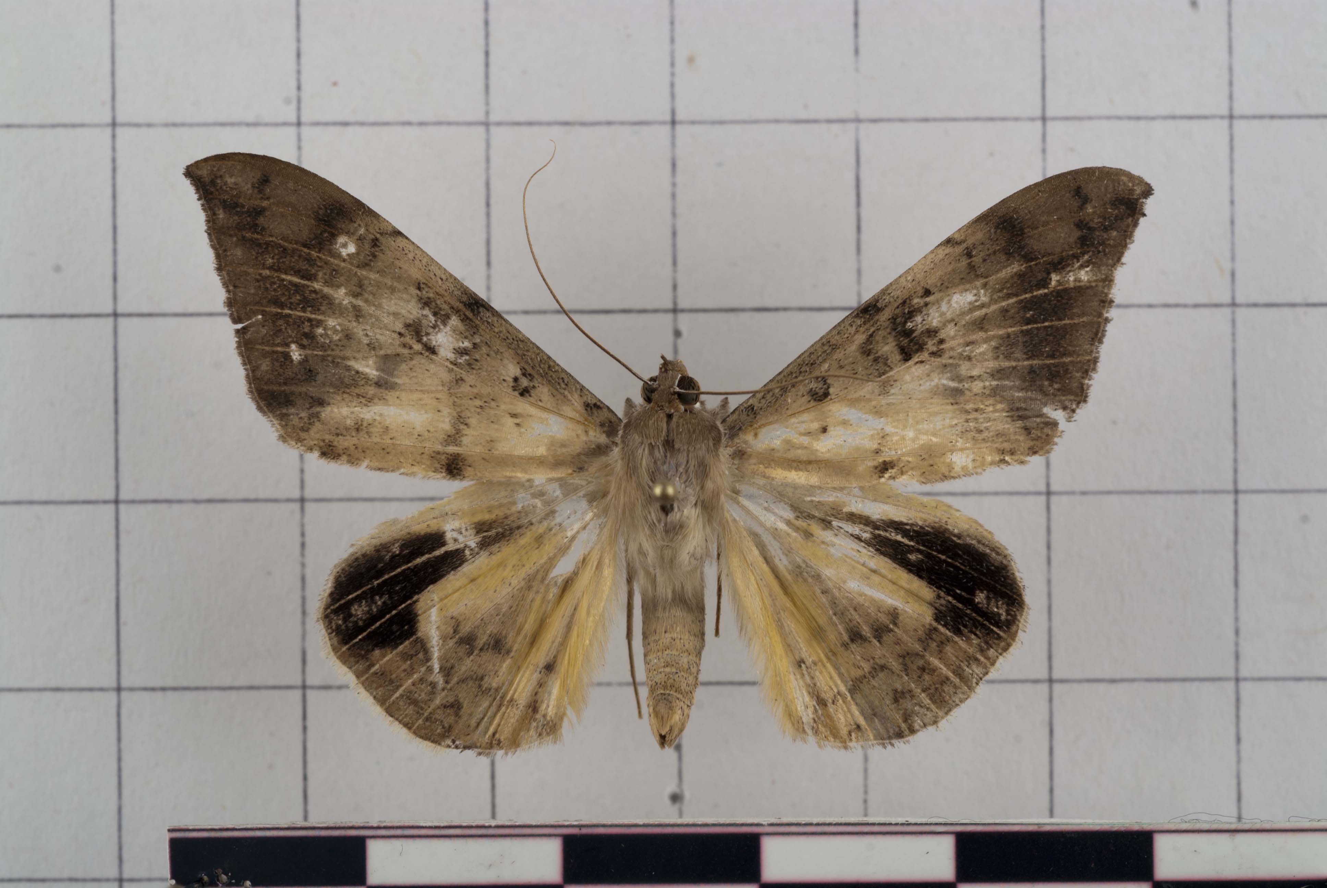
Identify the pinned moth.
Oxyodes scrobiculata
